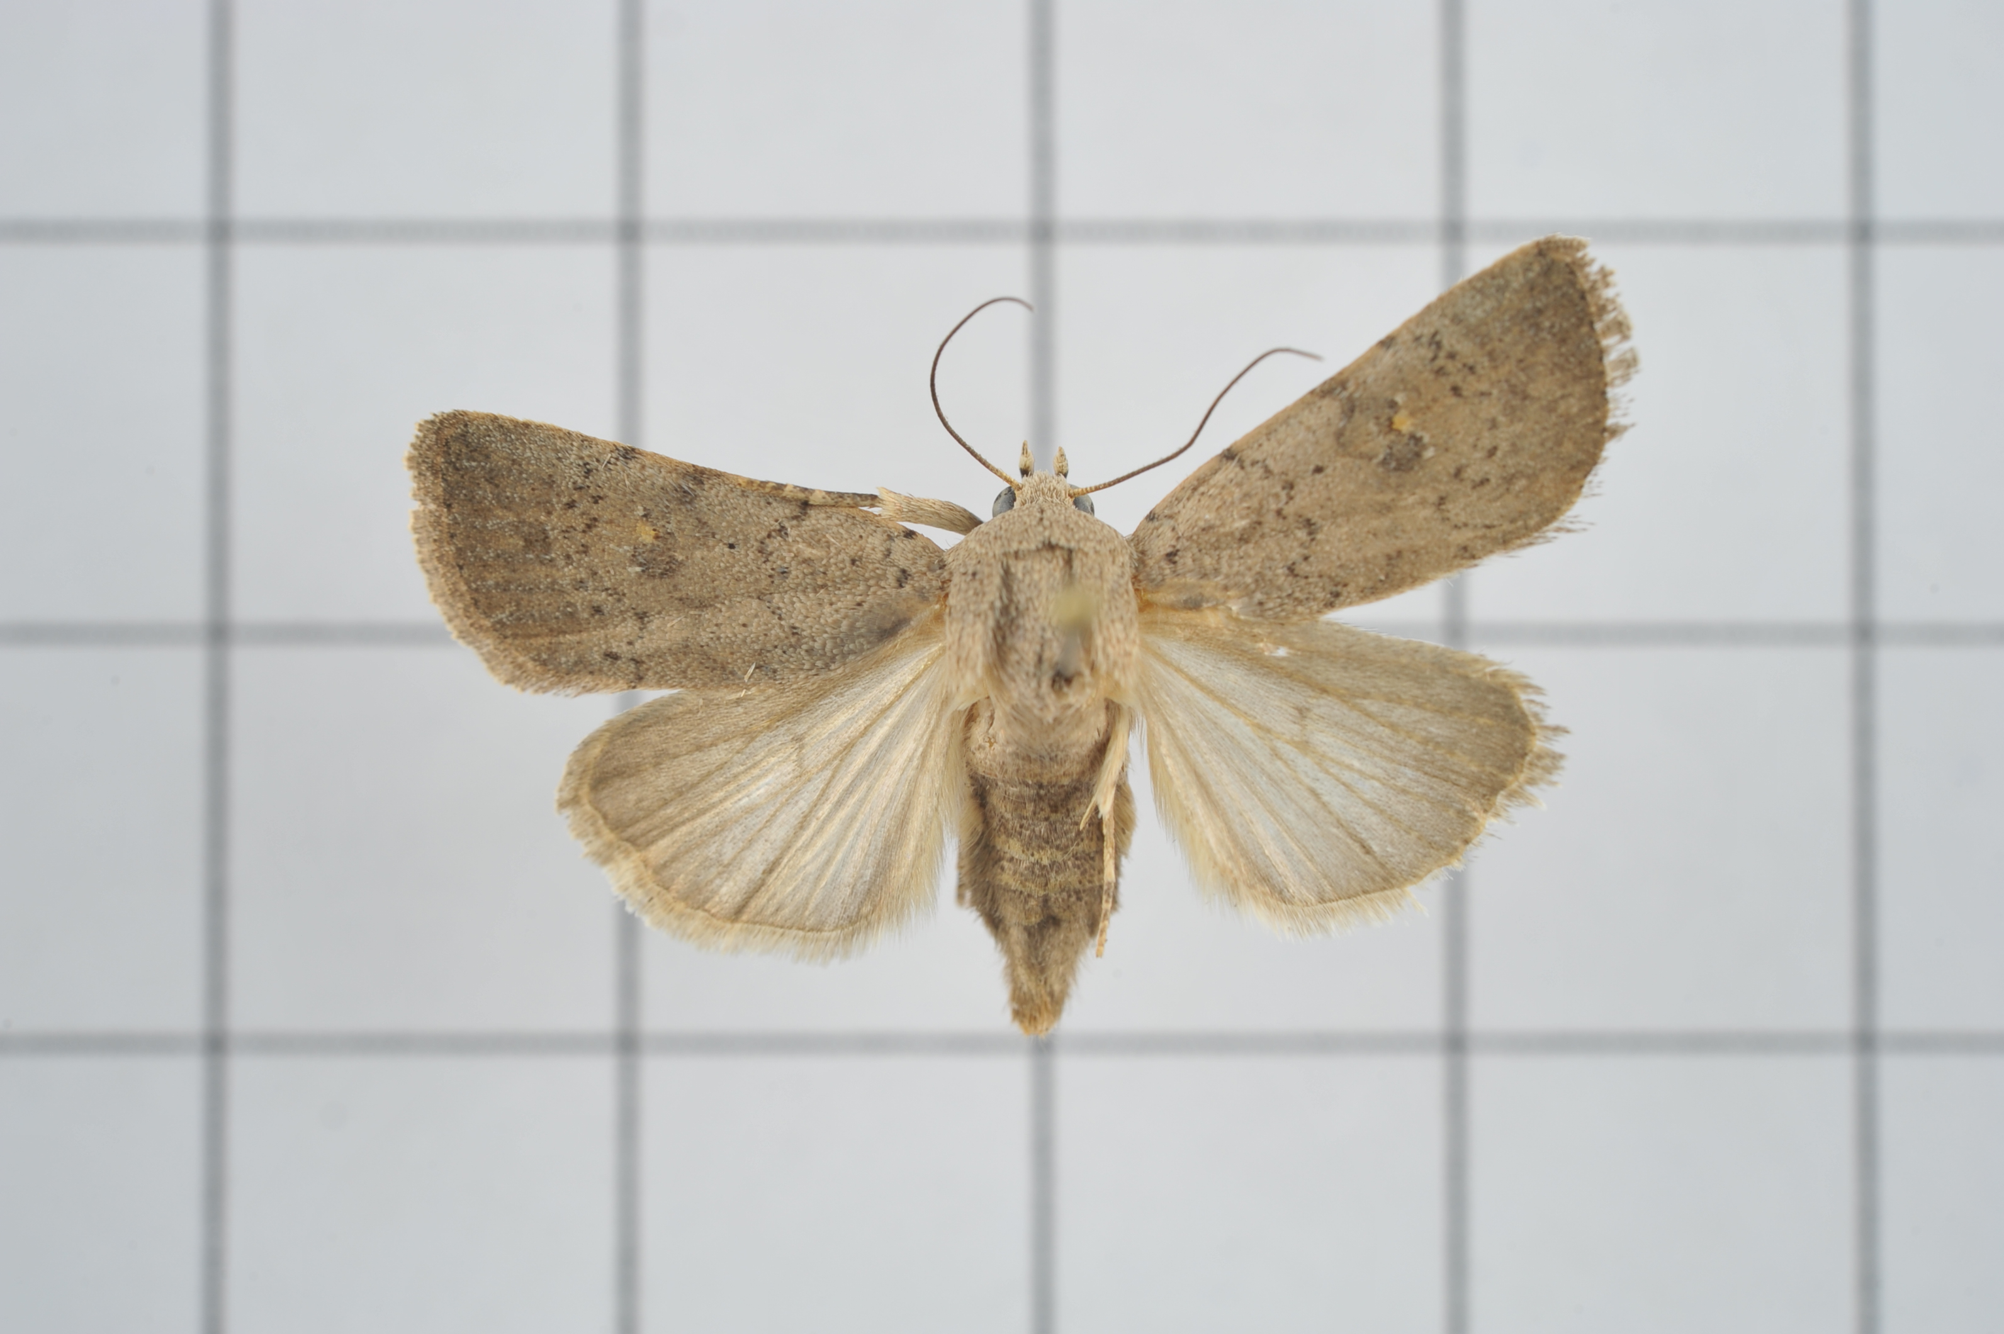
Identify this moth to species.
Athetis bremusa
